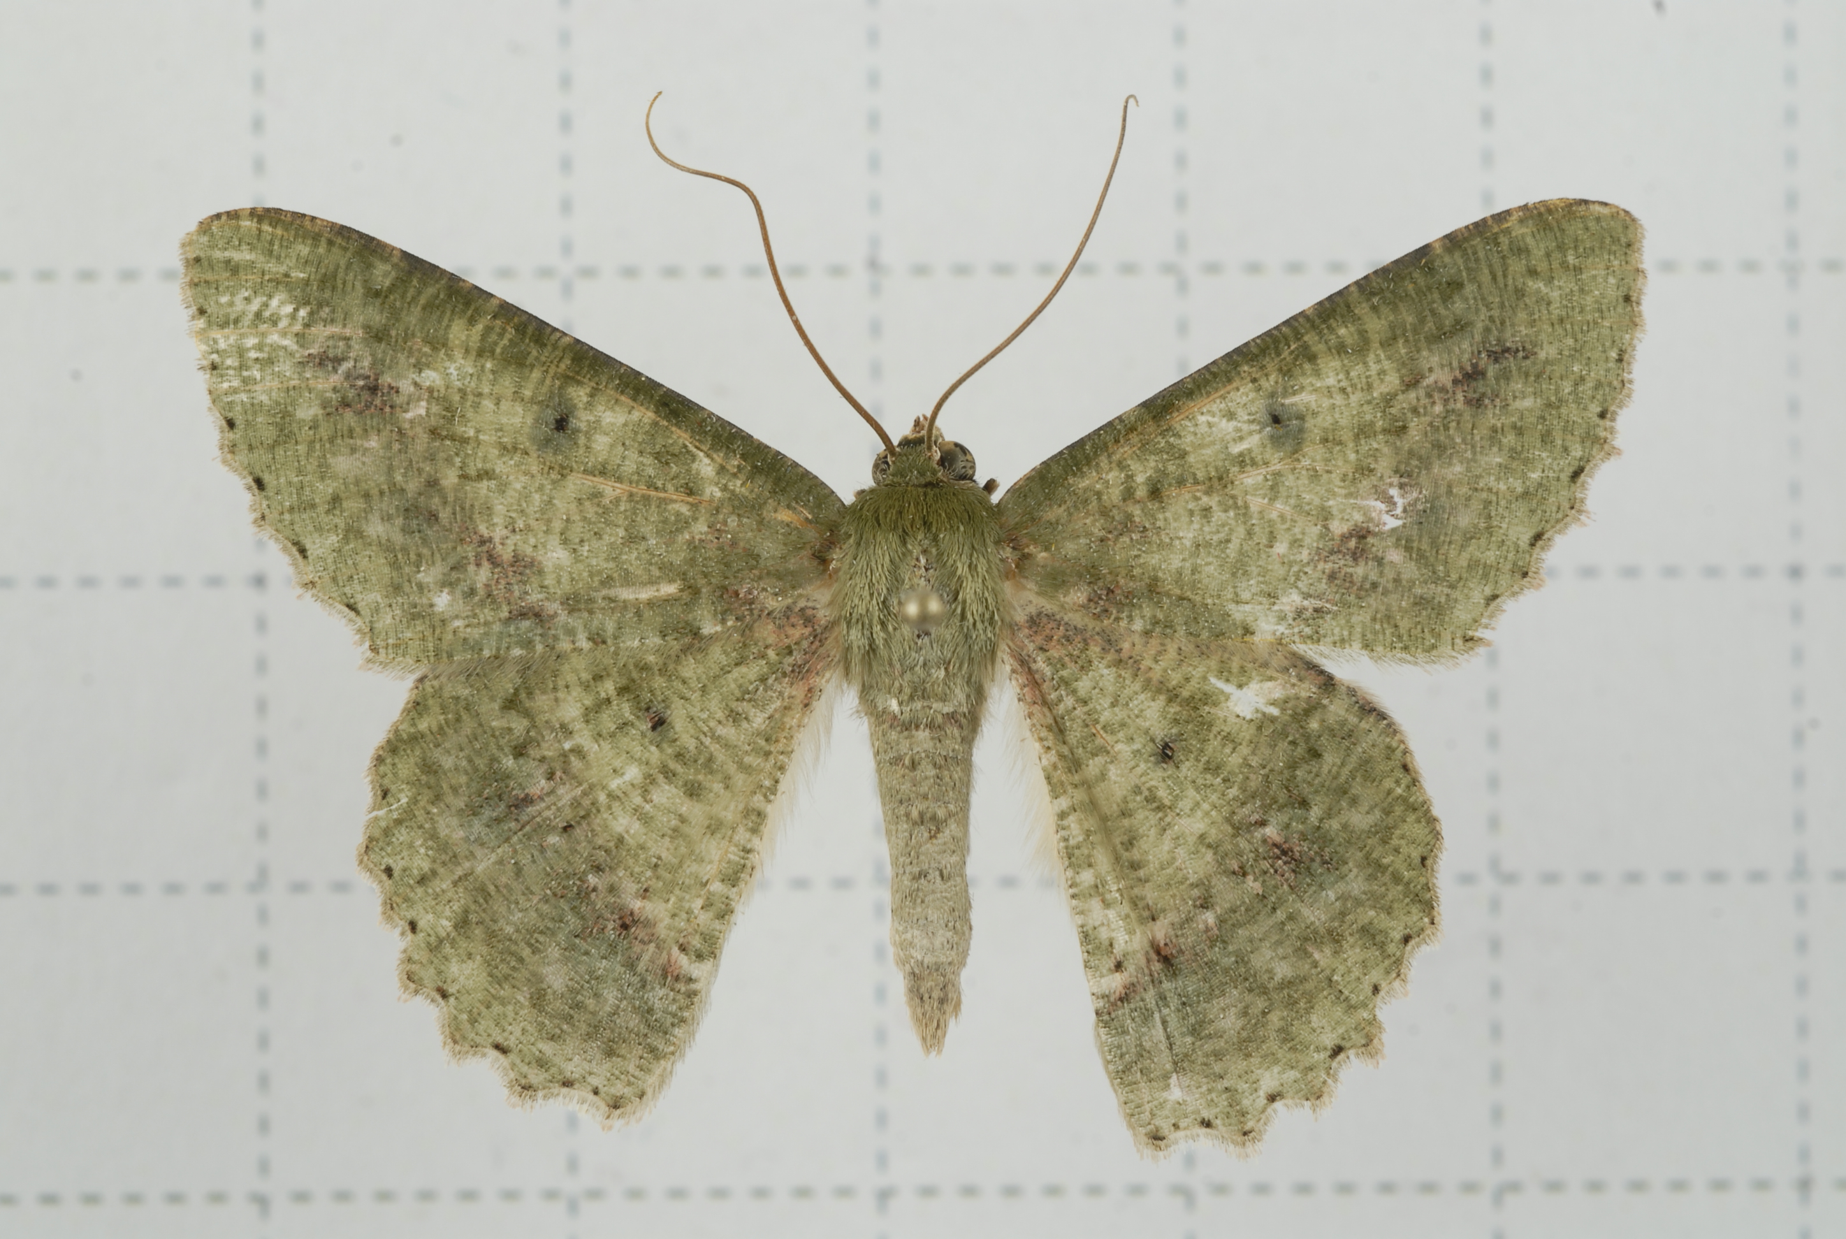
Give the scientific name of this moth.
Herochroma cristata
